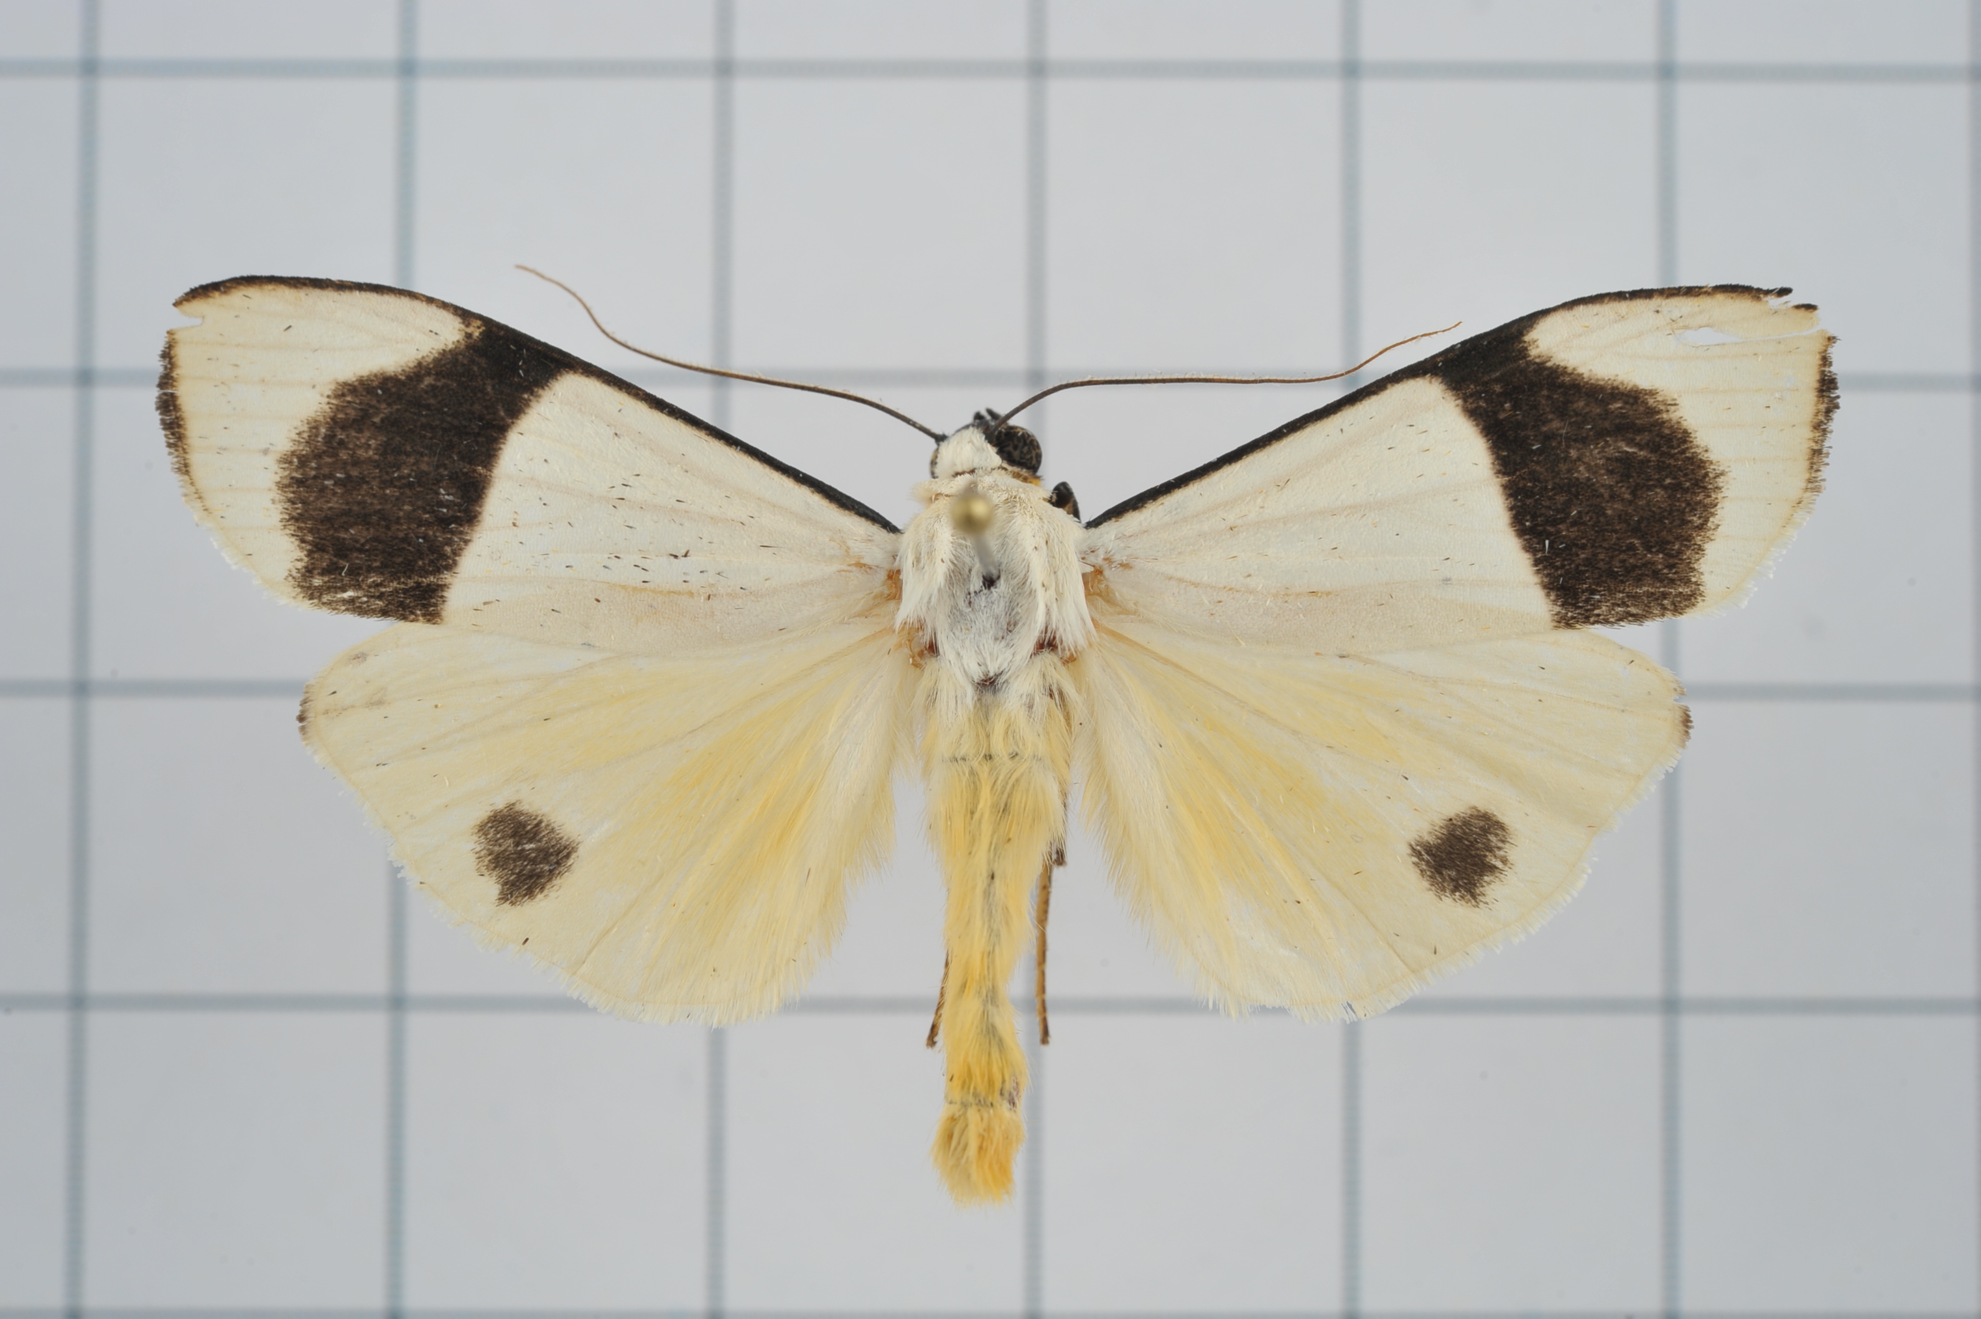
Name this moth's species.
Vamuna alboluteora
